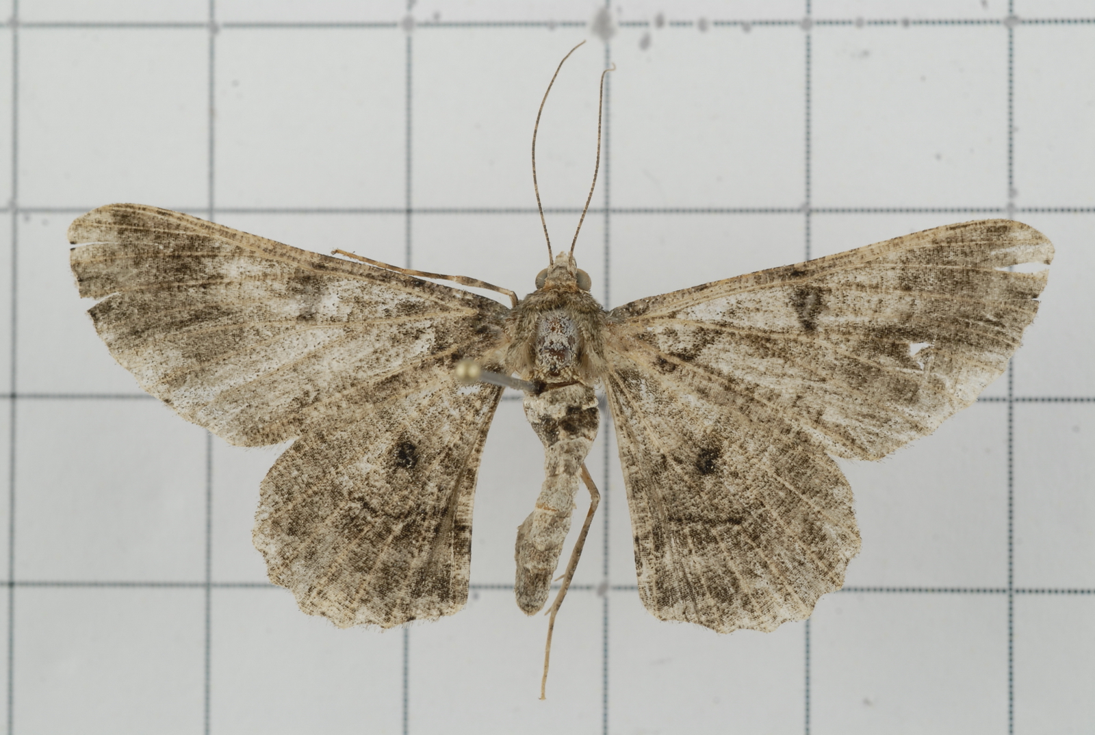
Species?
Cleora fraterna
